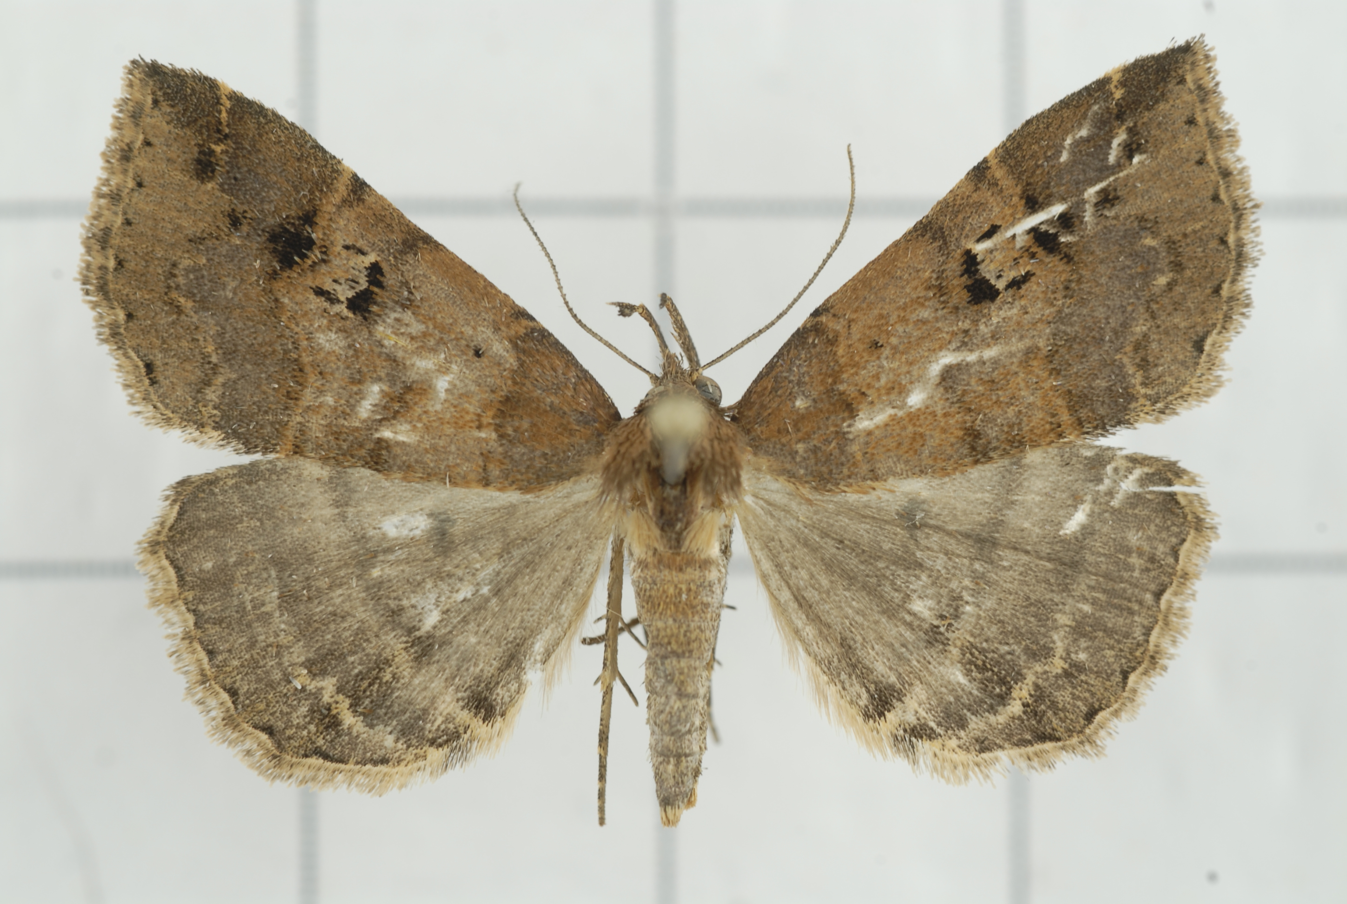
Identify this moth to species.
Bertula hadenalis
